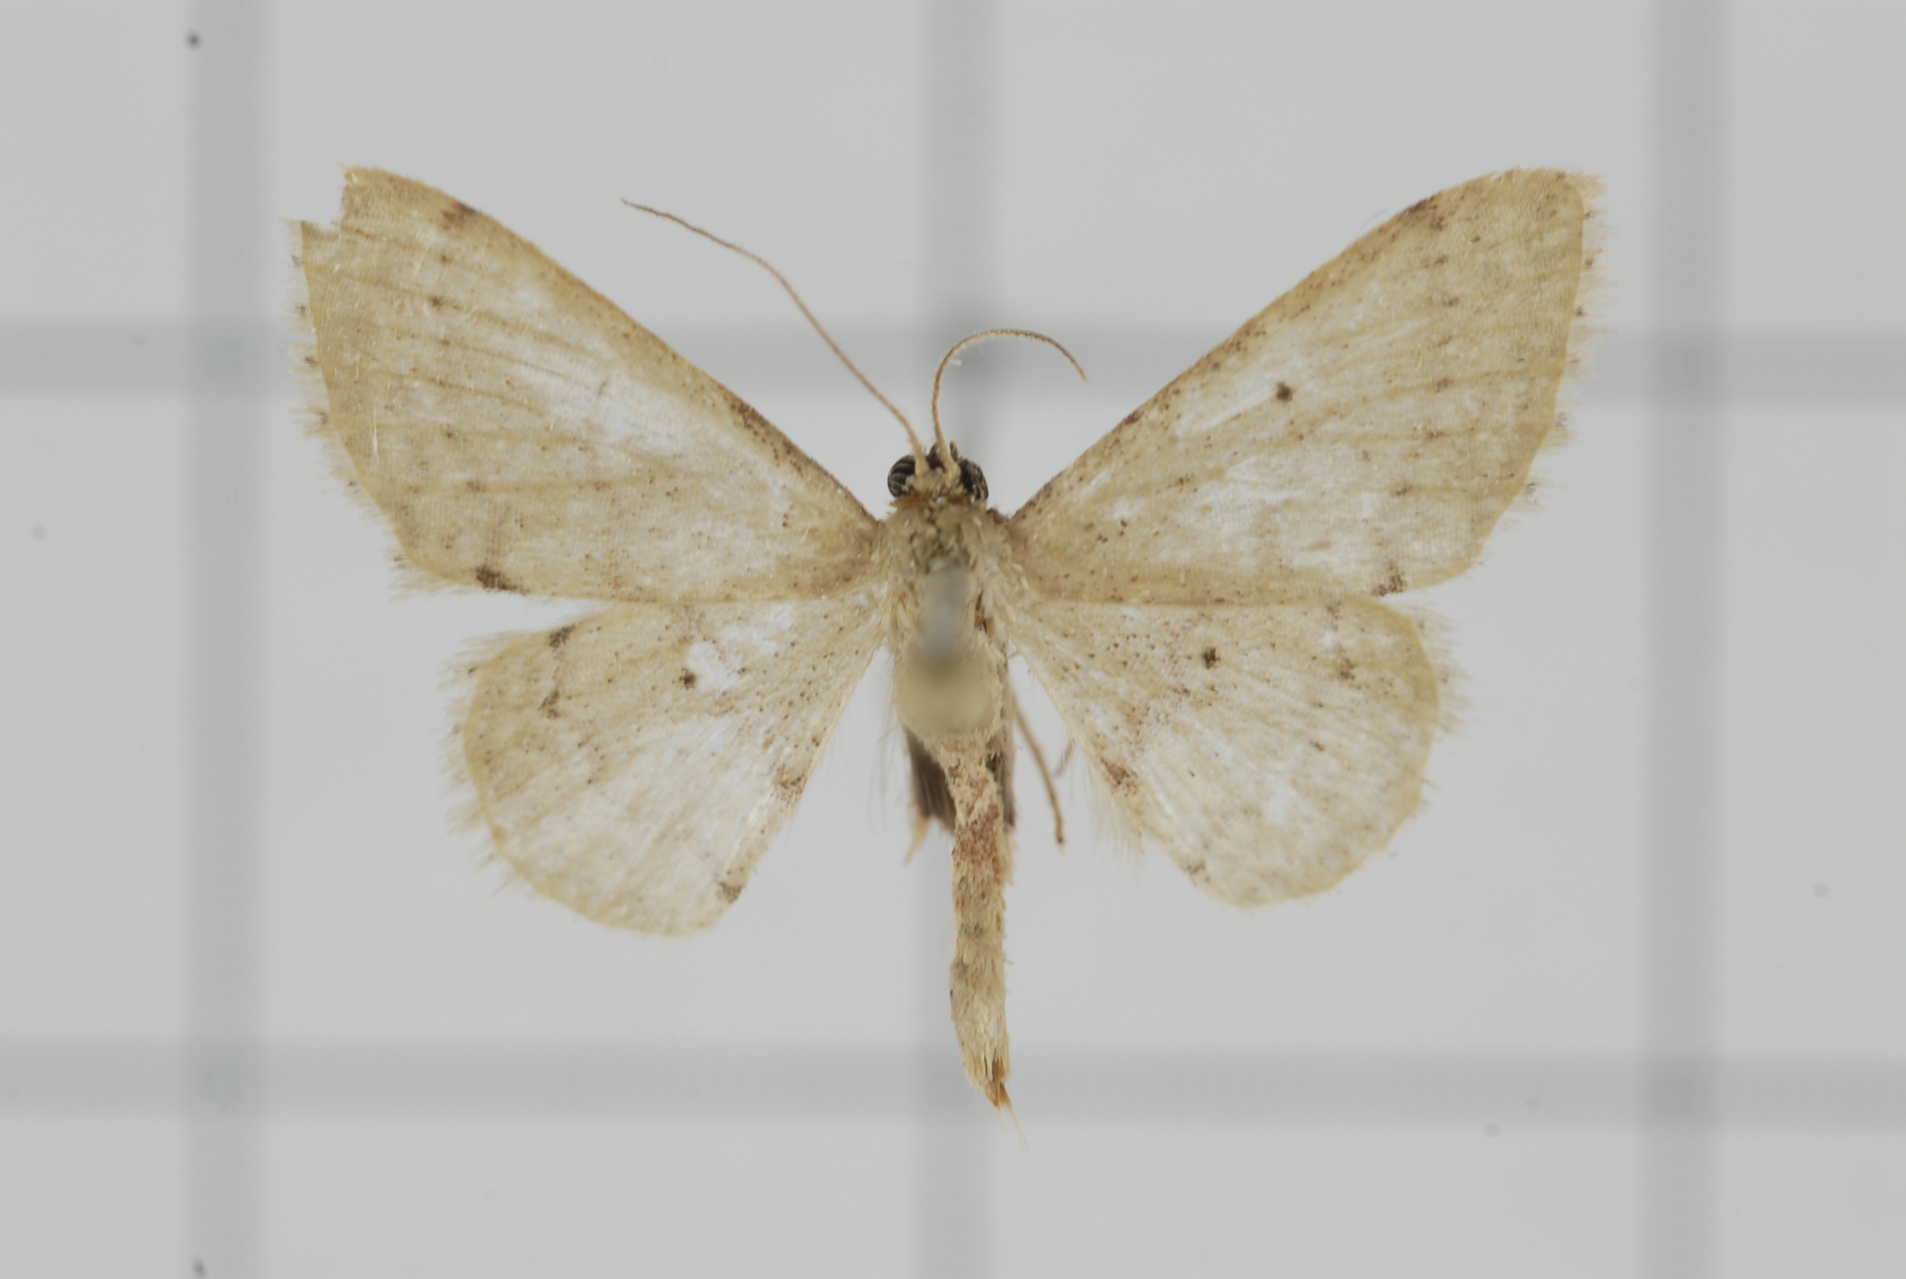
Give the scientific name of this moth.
Idaea taiwana
